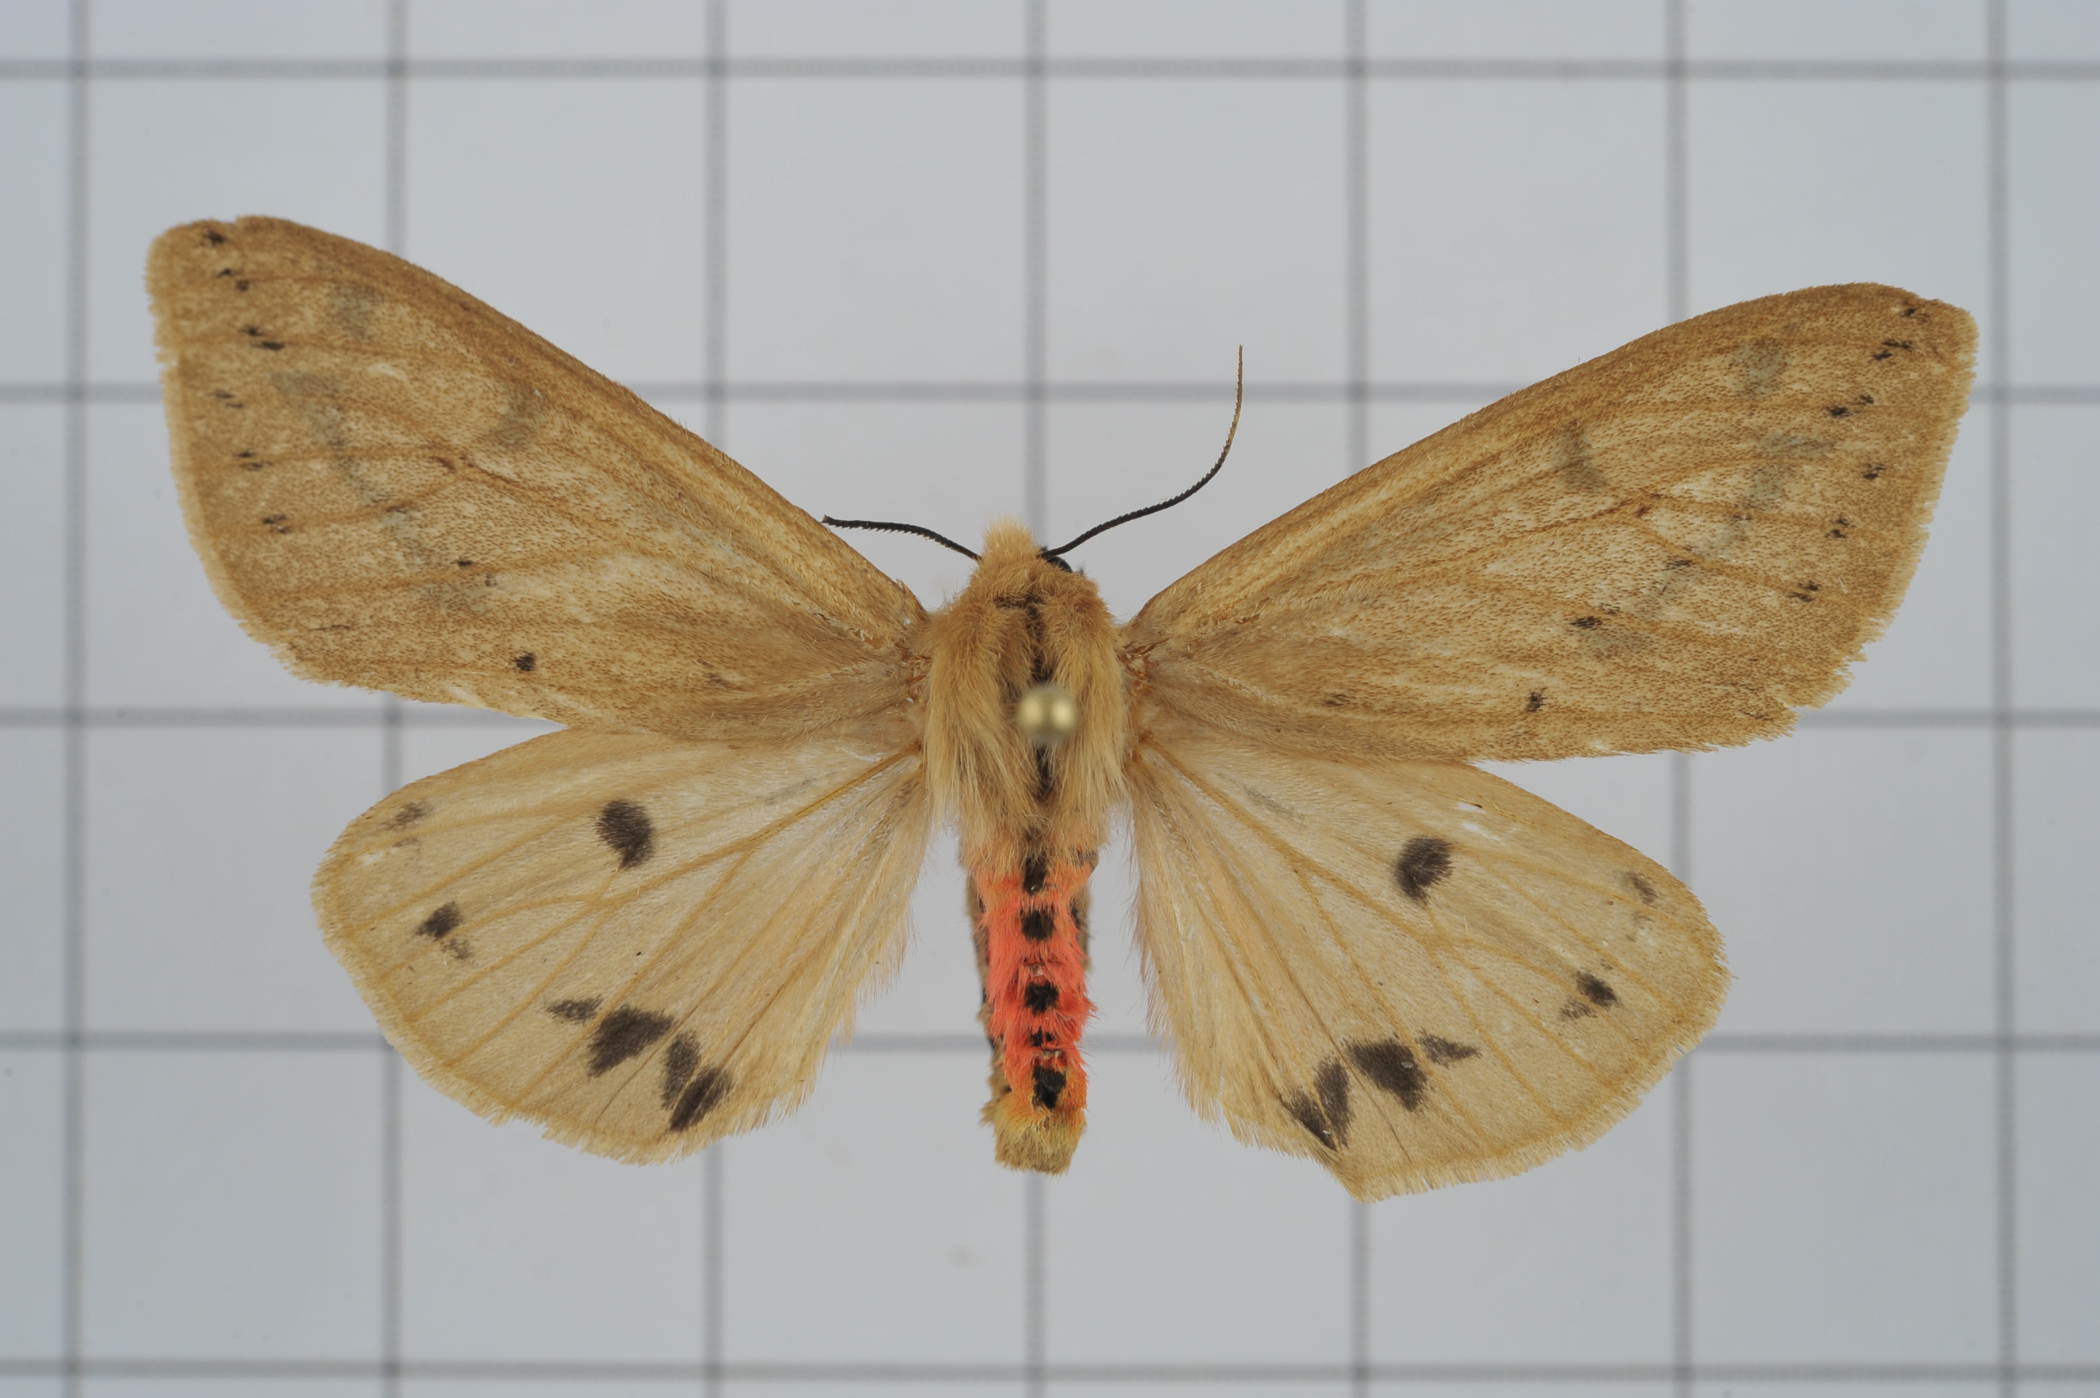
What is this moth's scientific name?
Spilosoma fumida
